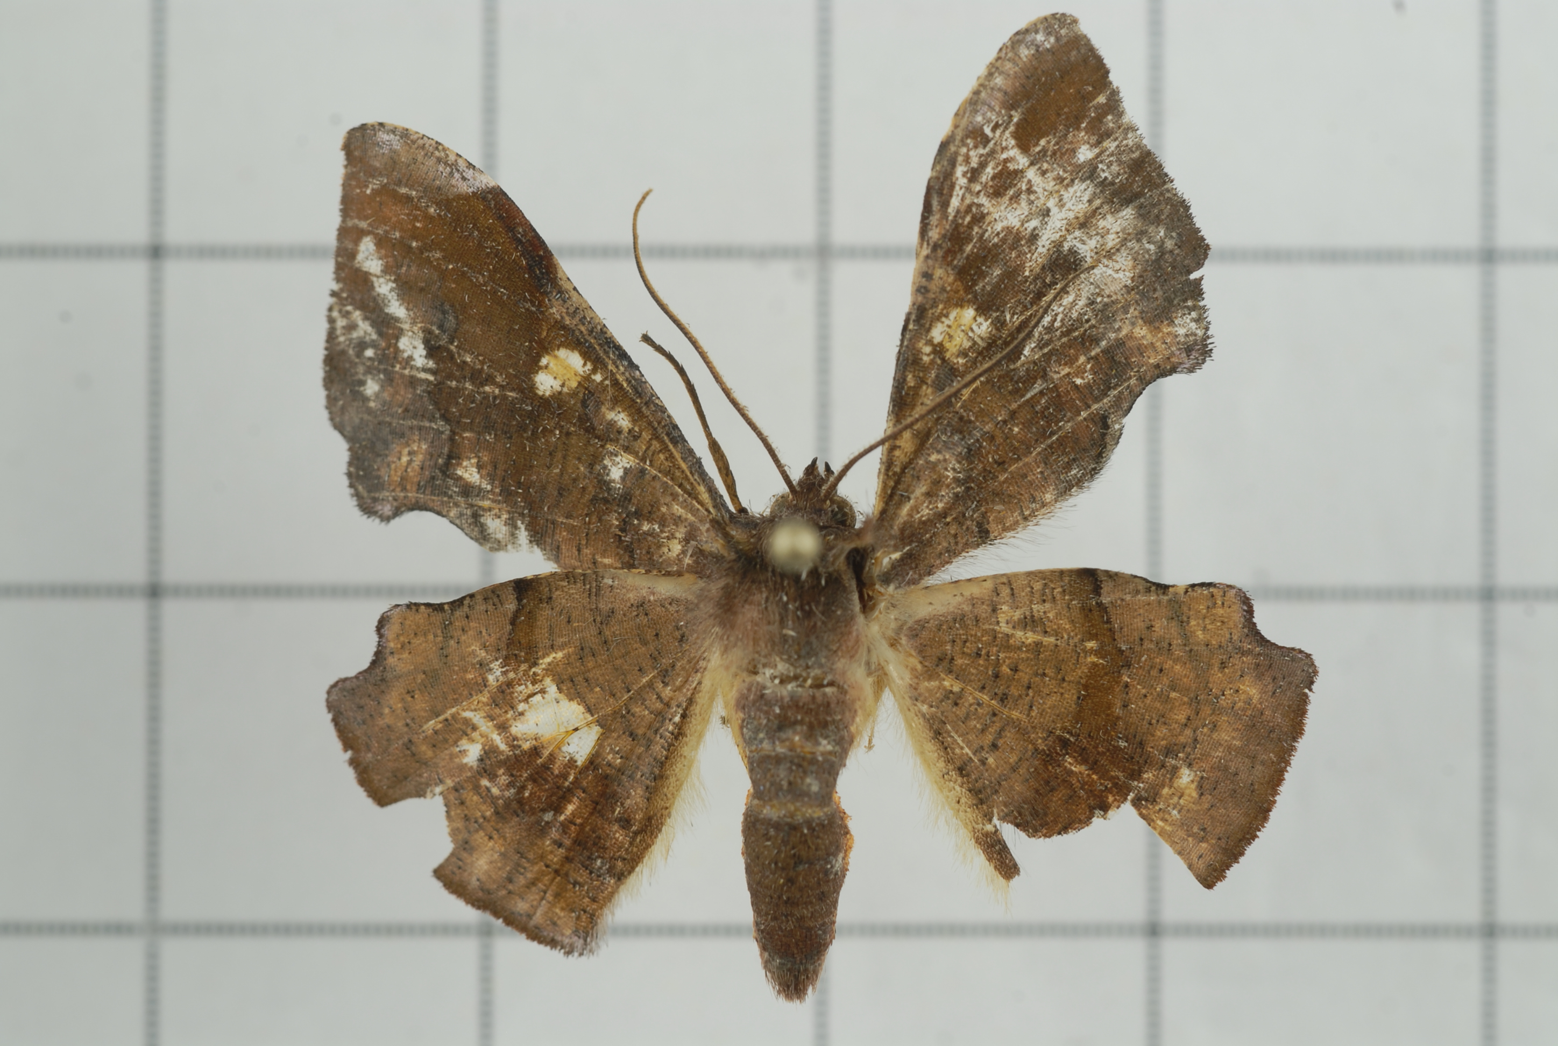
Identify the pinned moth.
Fascellina chromataria
